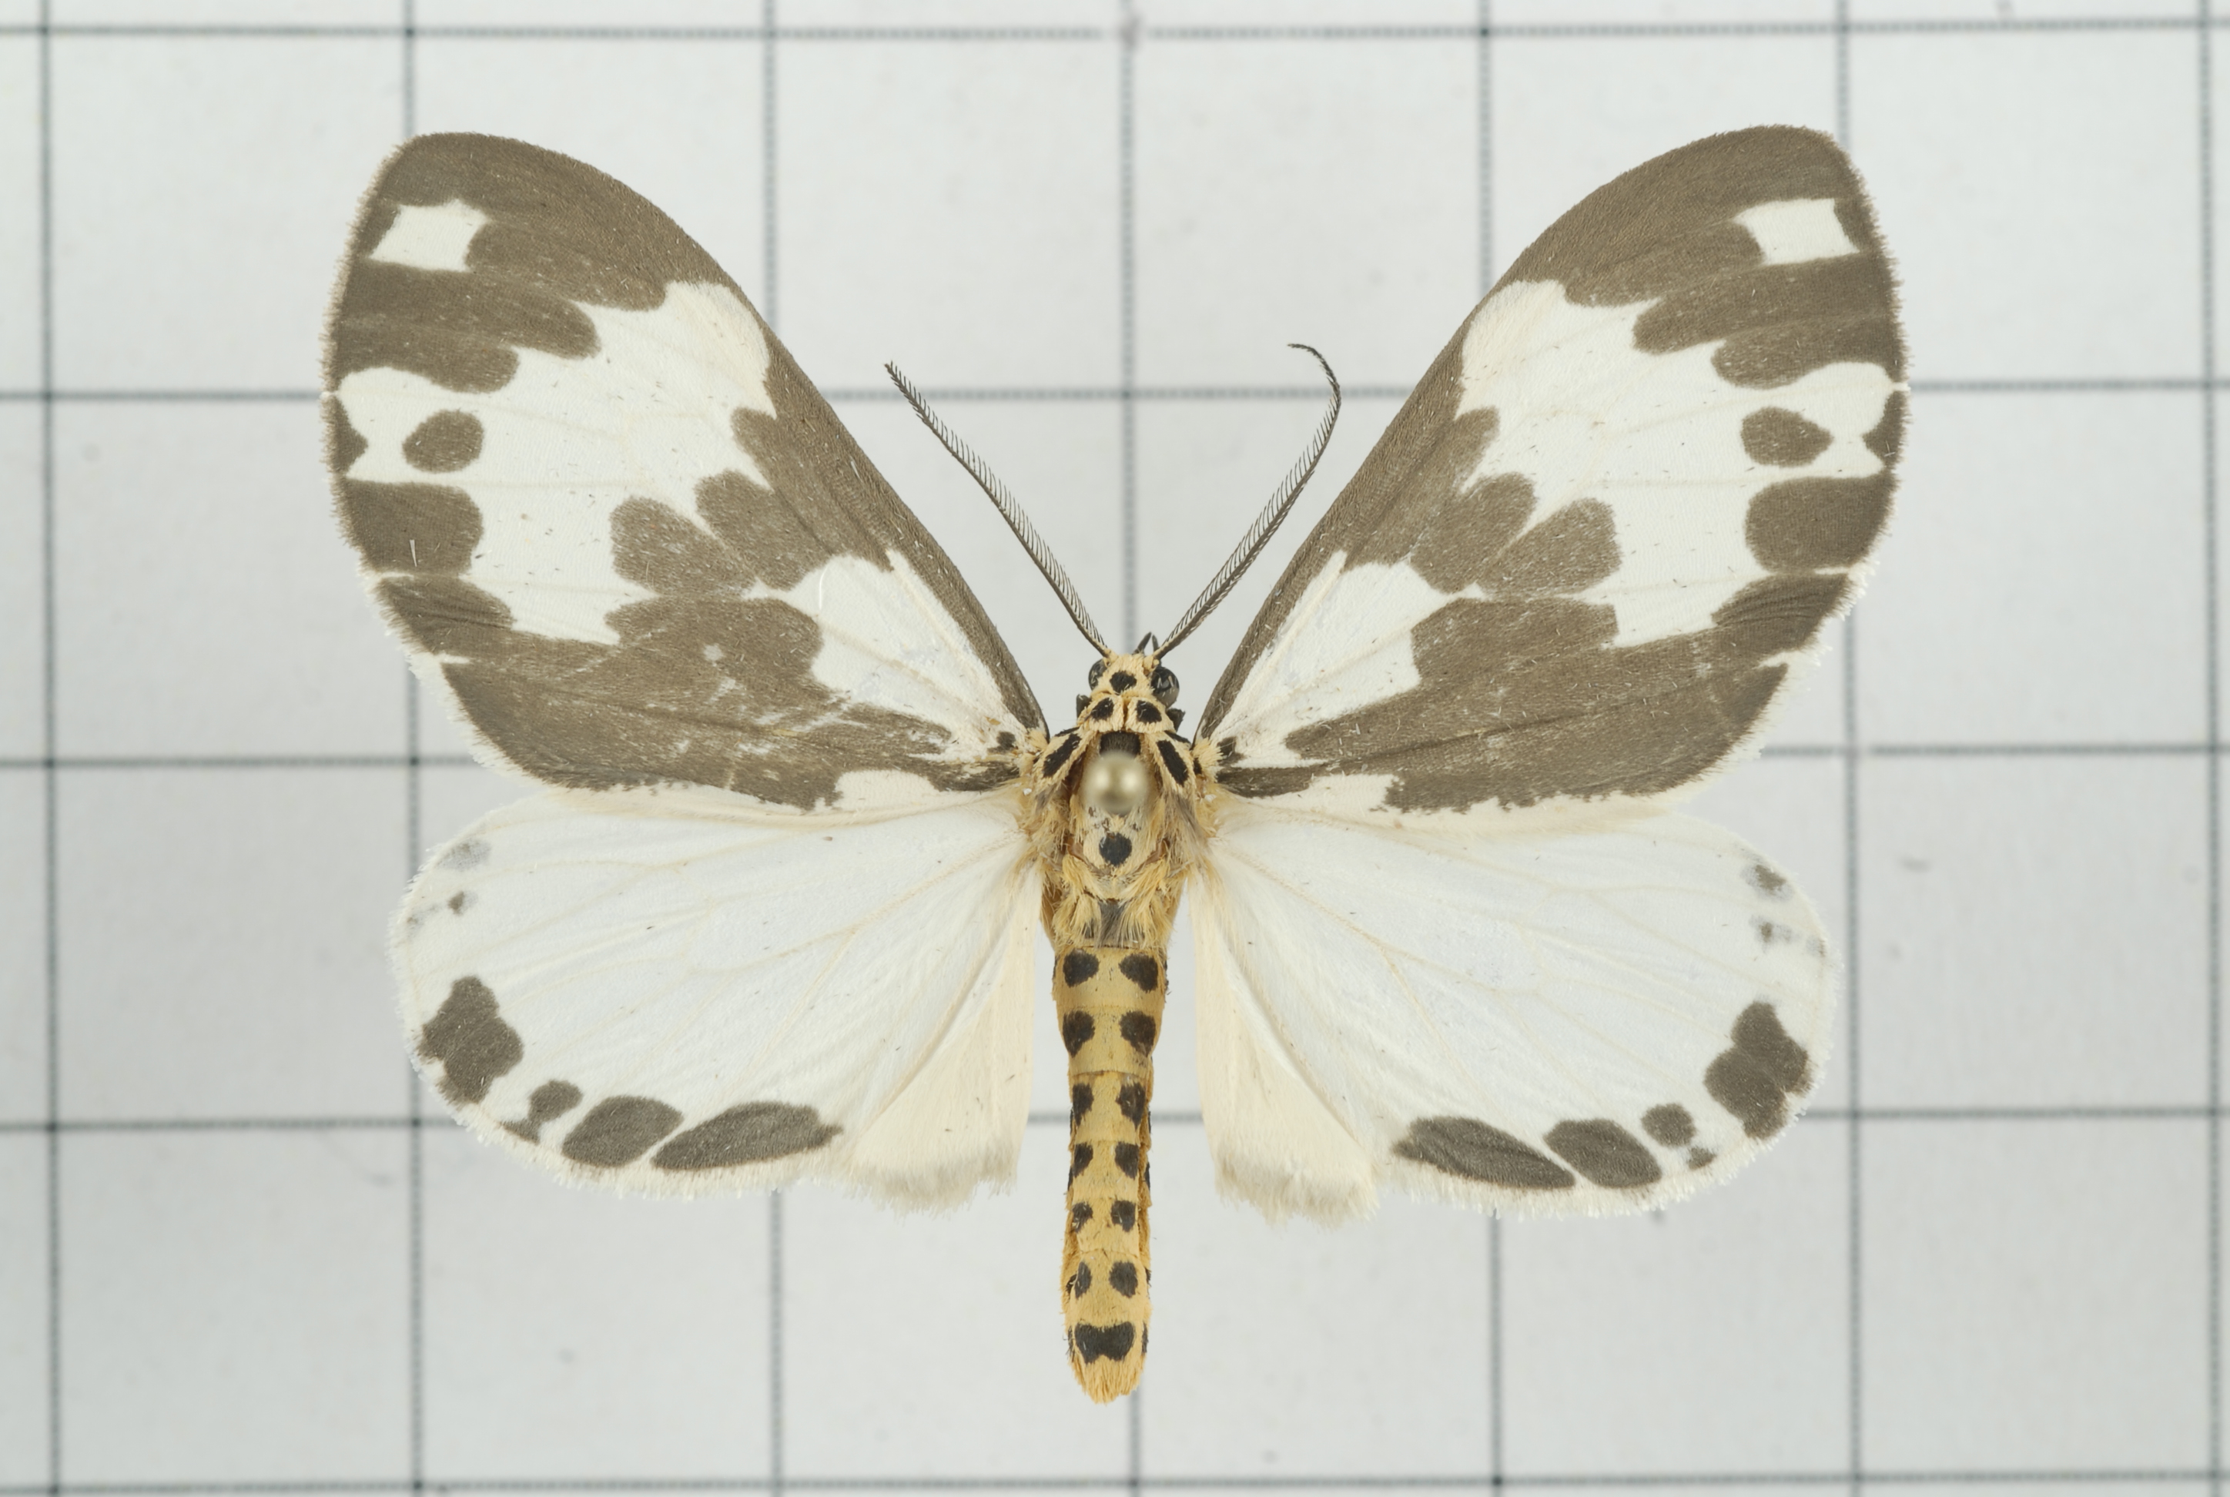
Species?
Nyctemera carissima formosana
